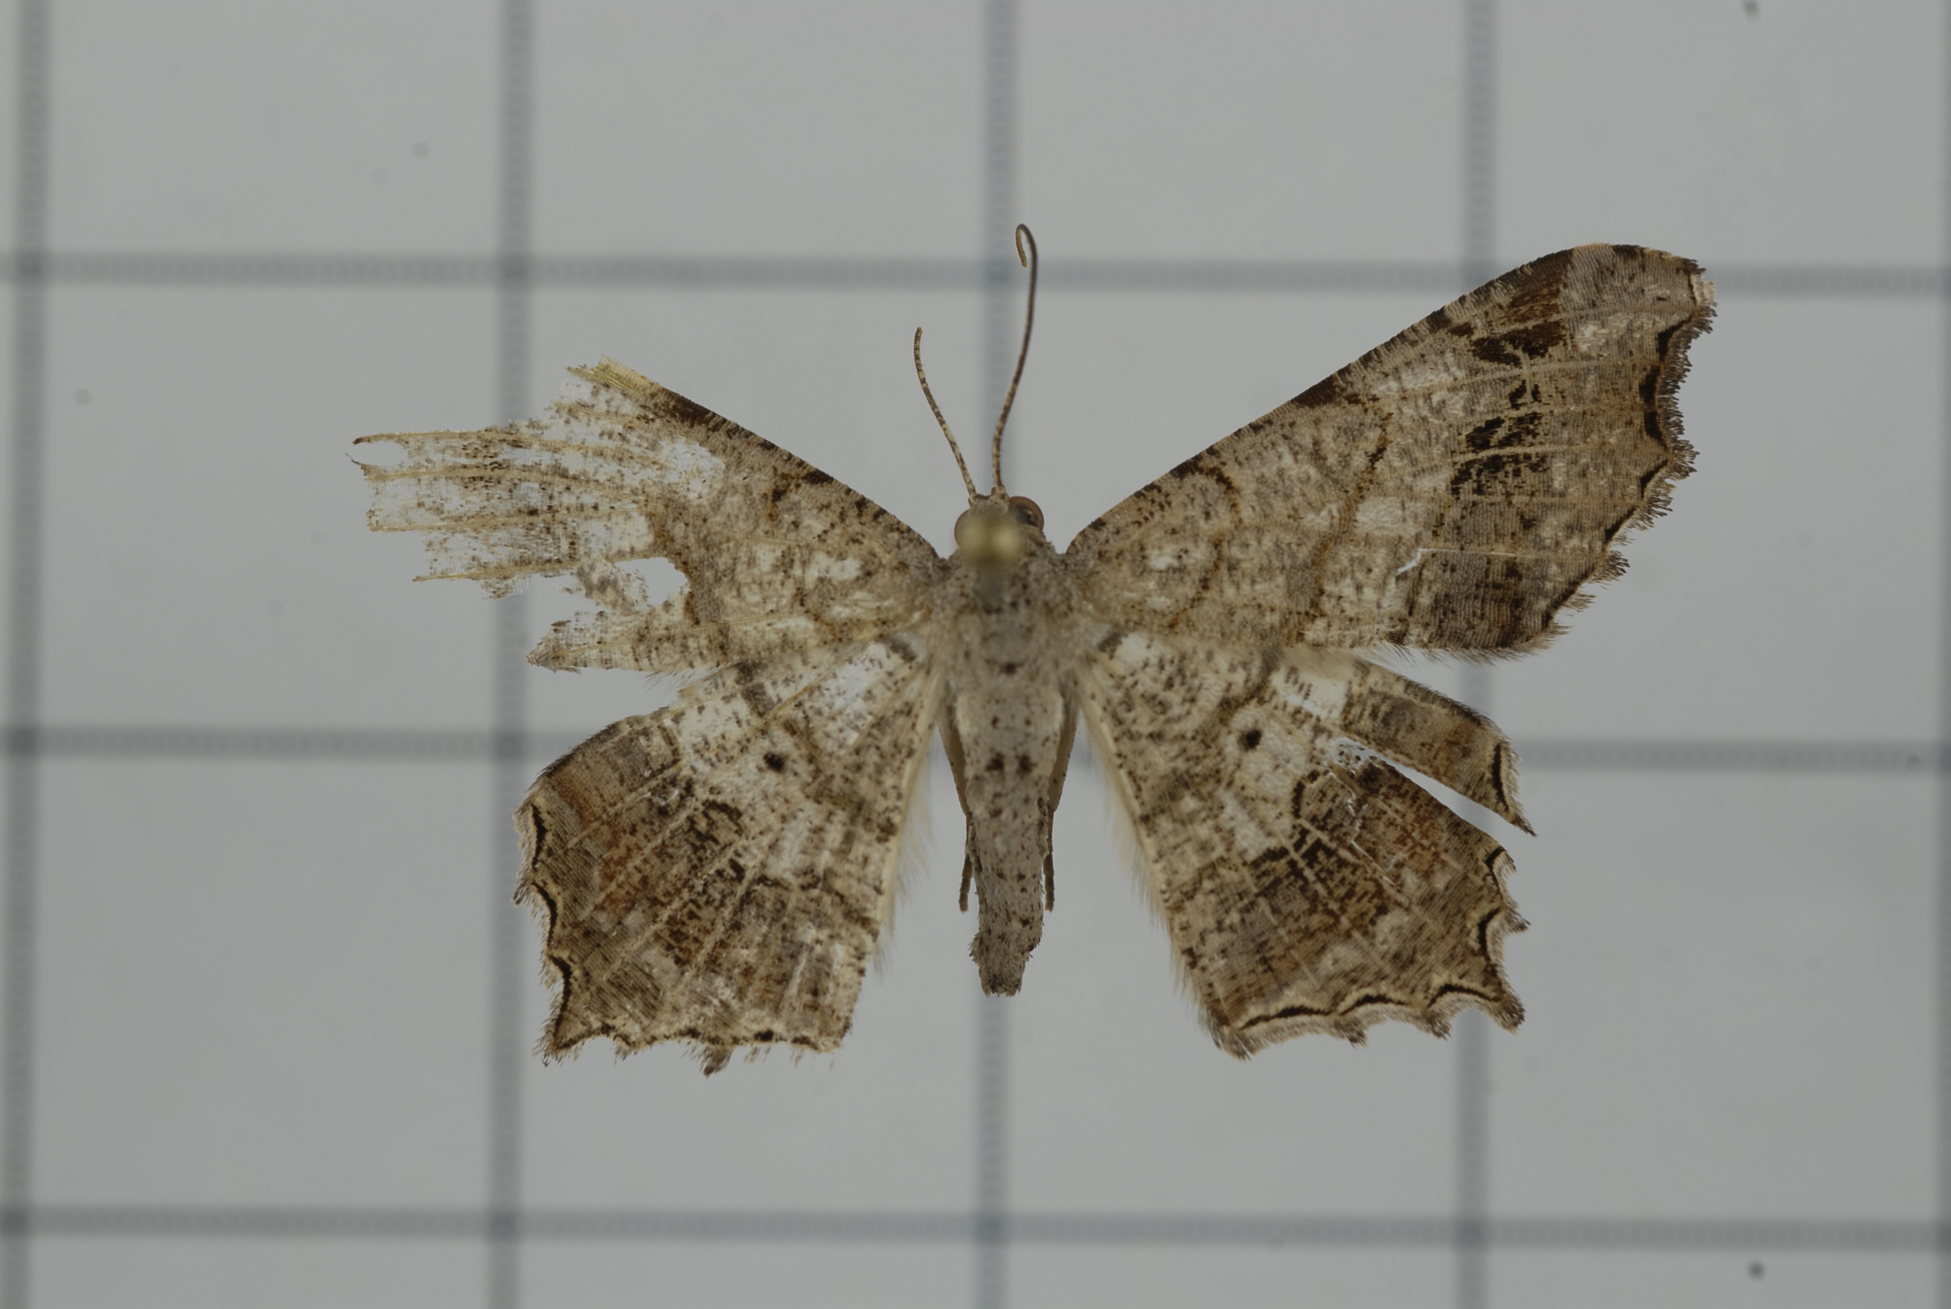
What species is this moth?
Chiasmia emersaria
